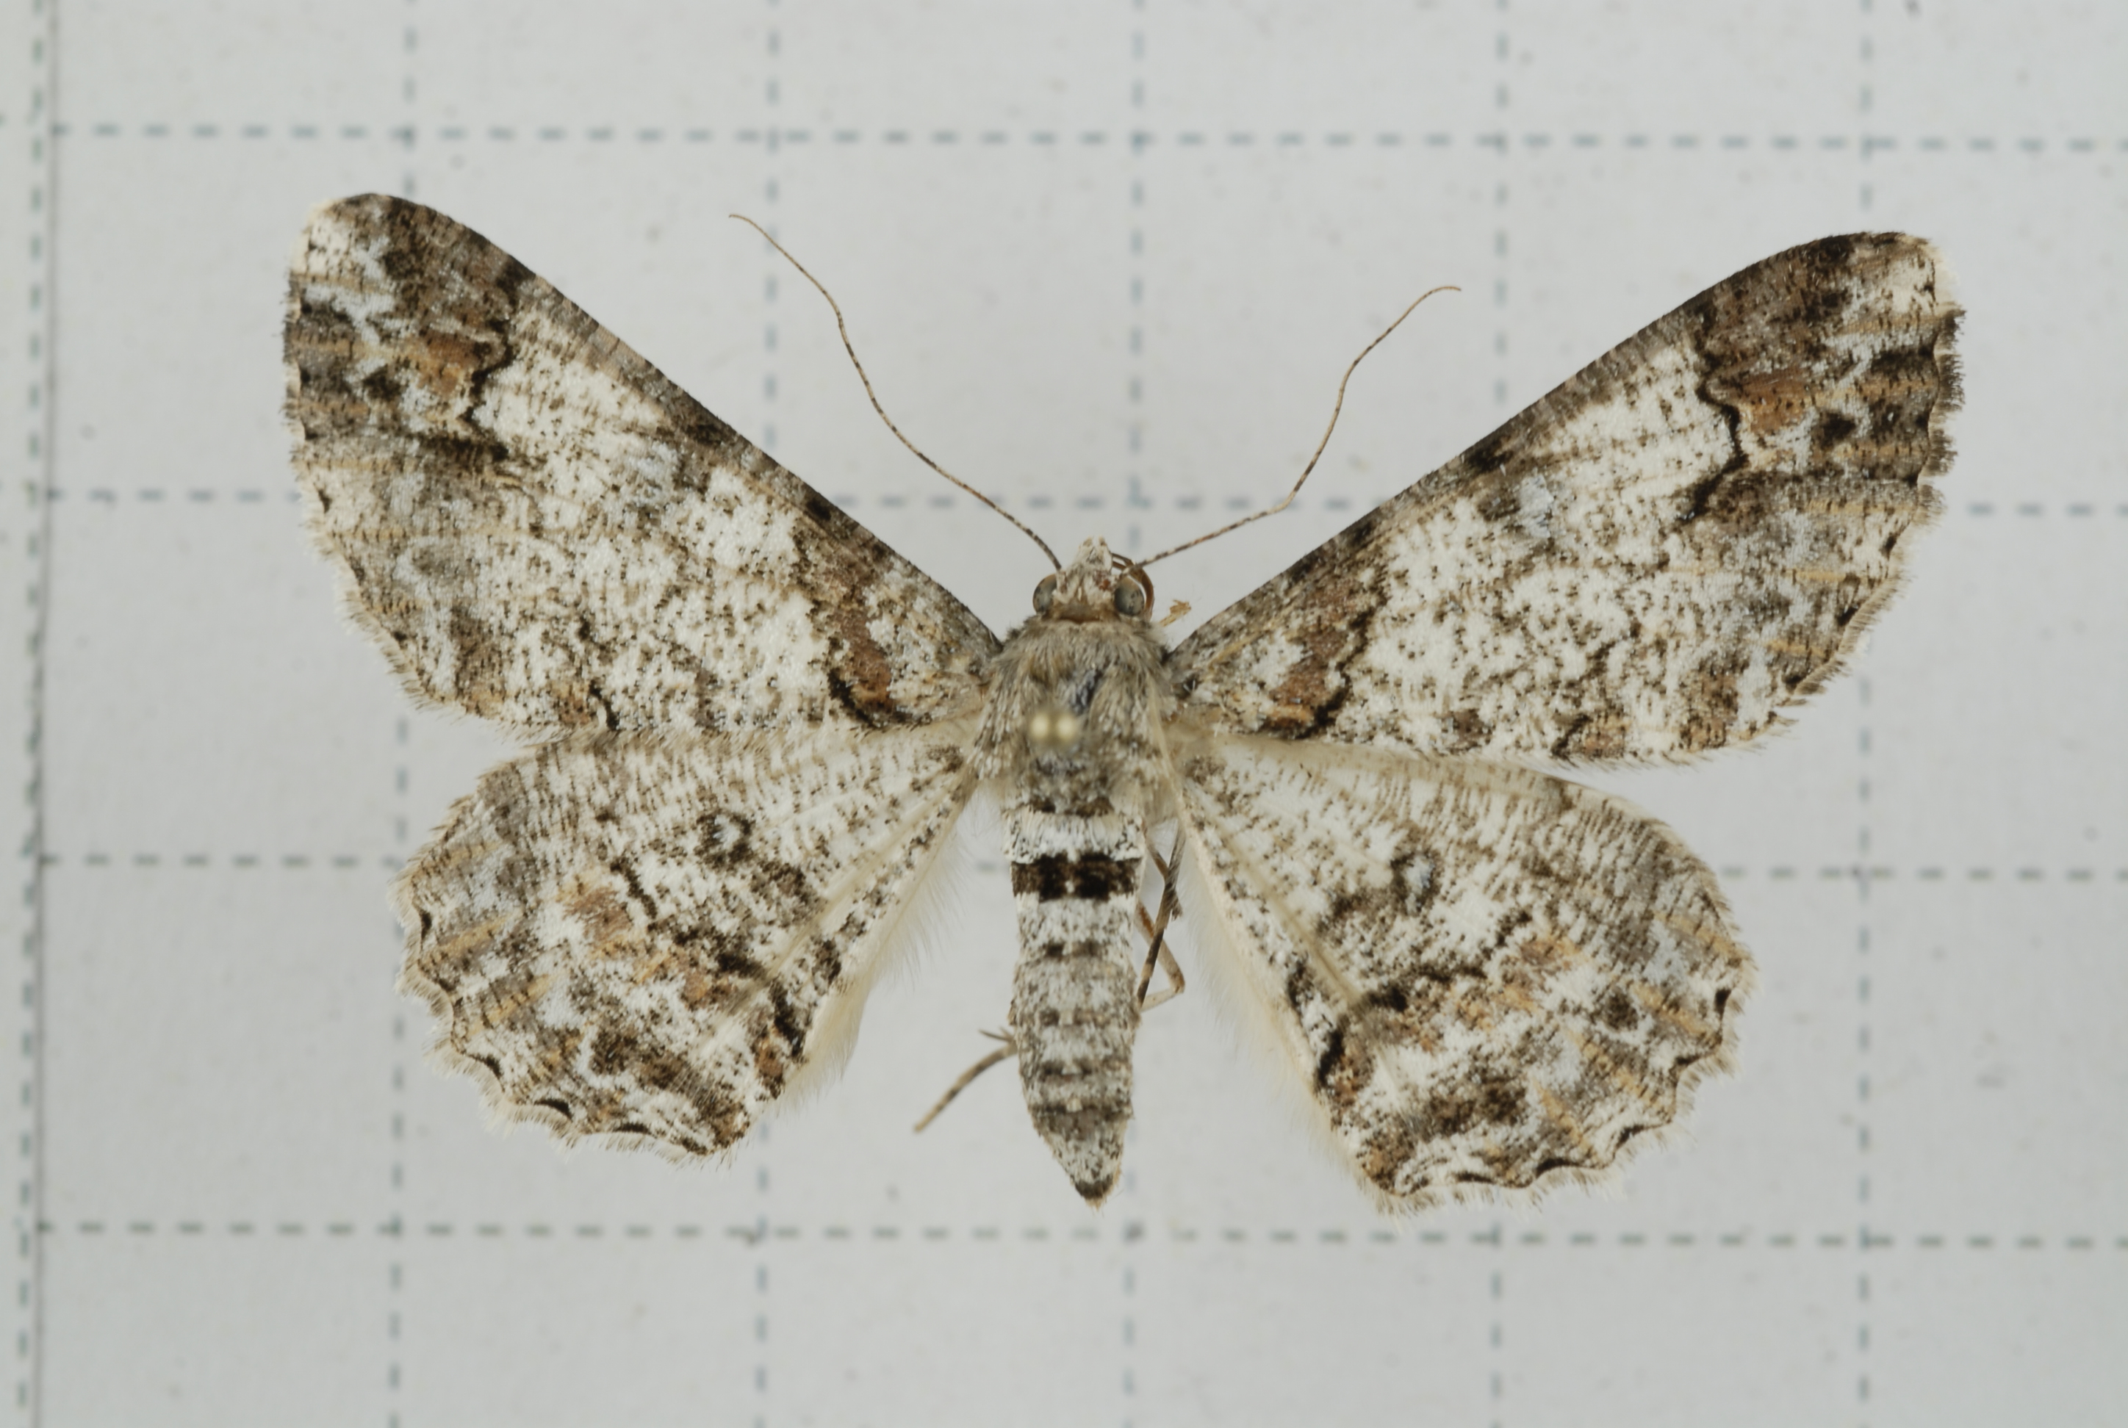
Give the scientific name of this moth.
Cleora fraterna
